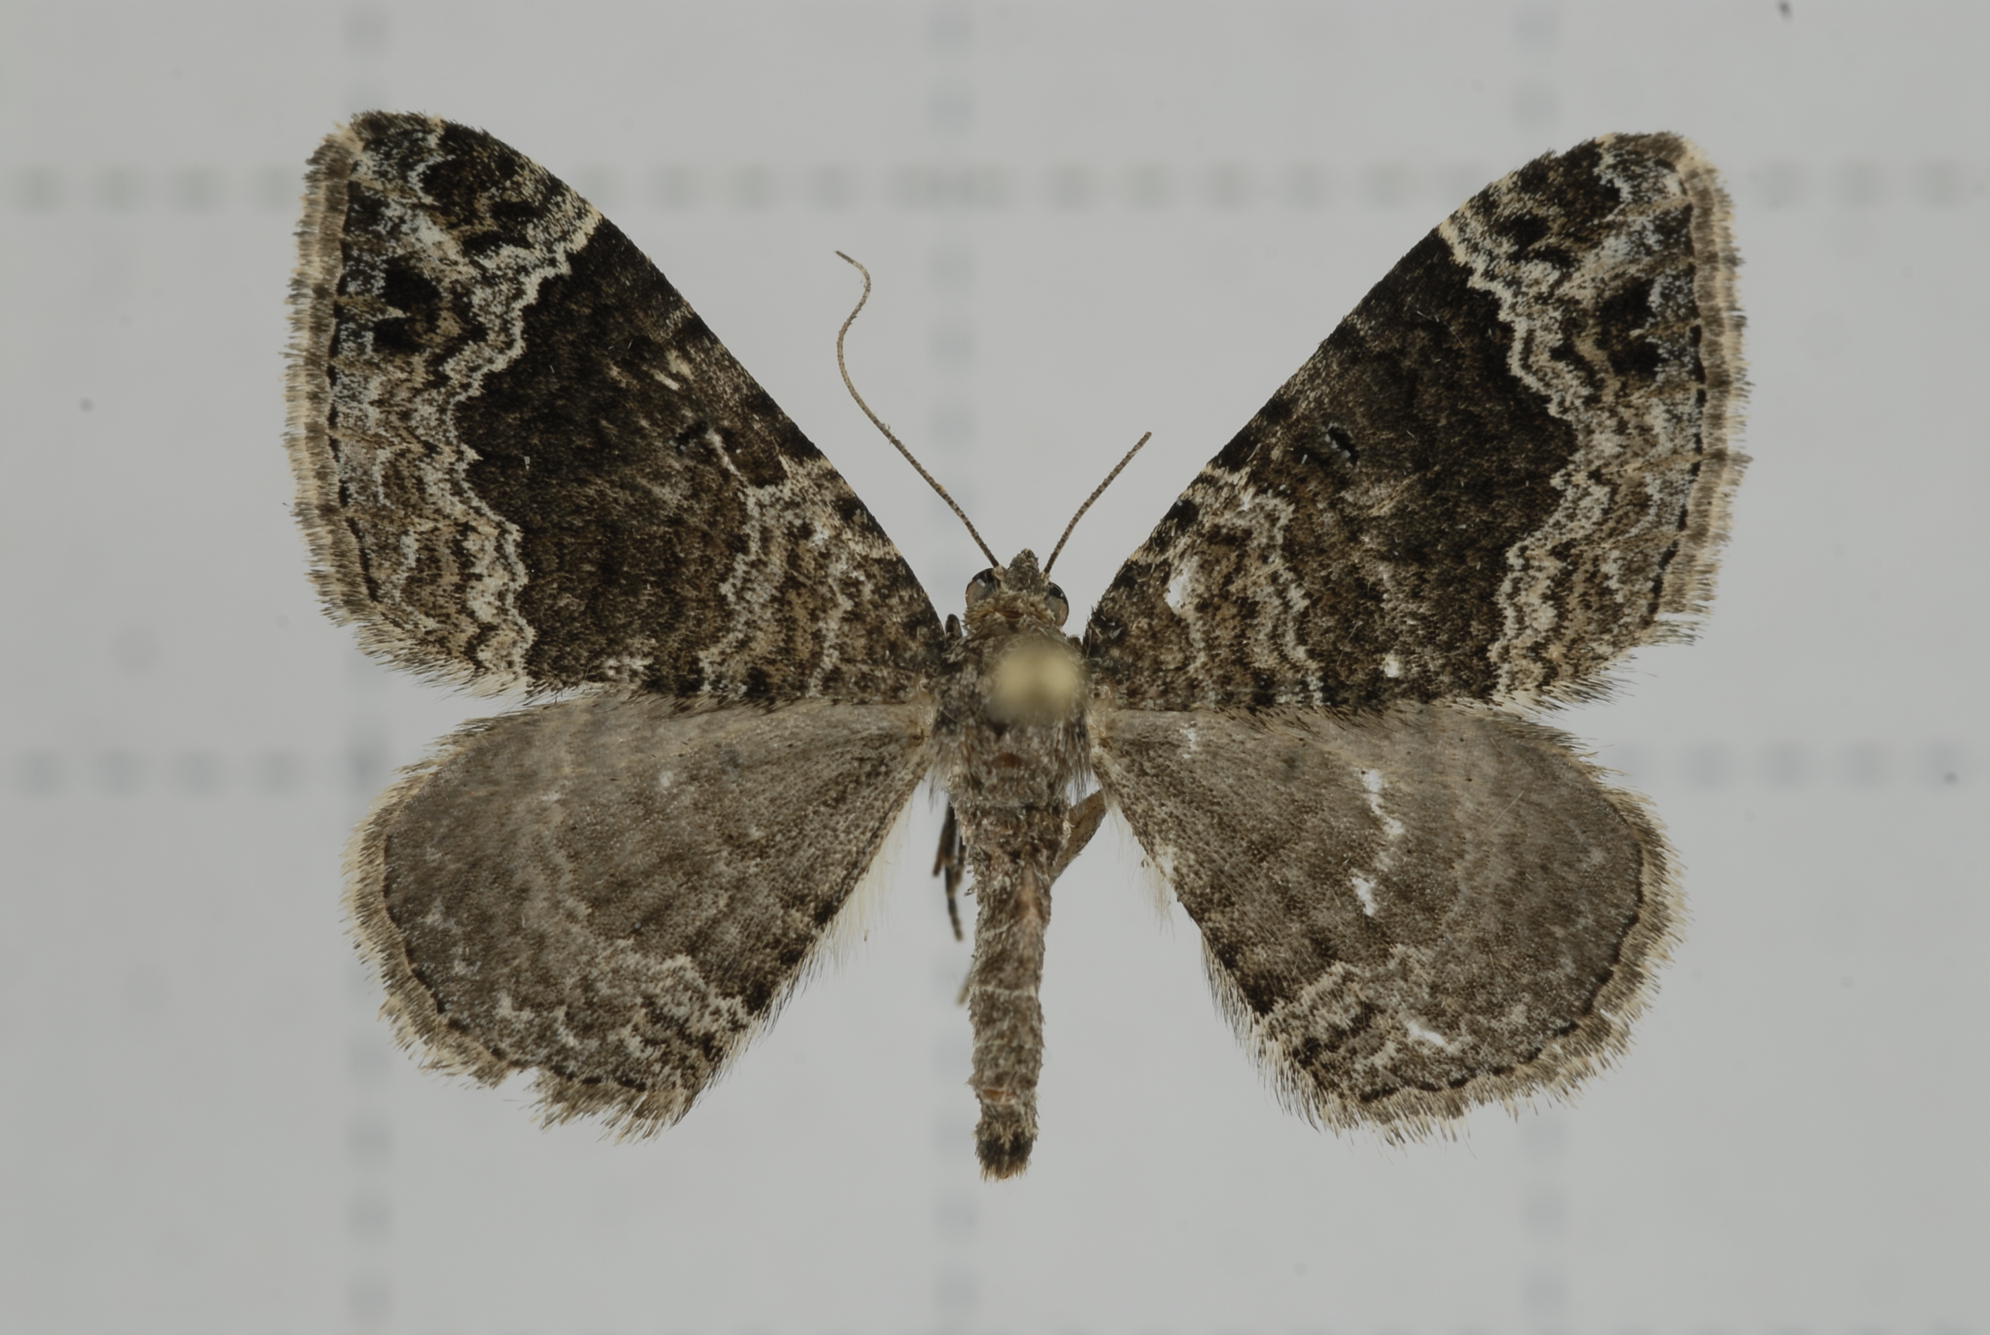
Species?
Xanthorhoe saturata
